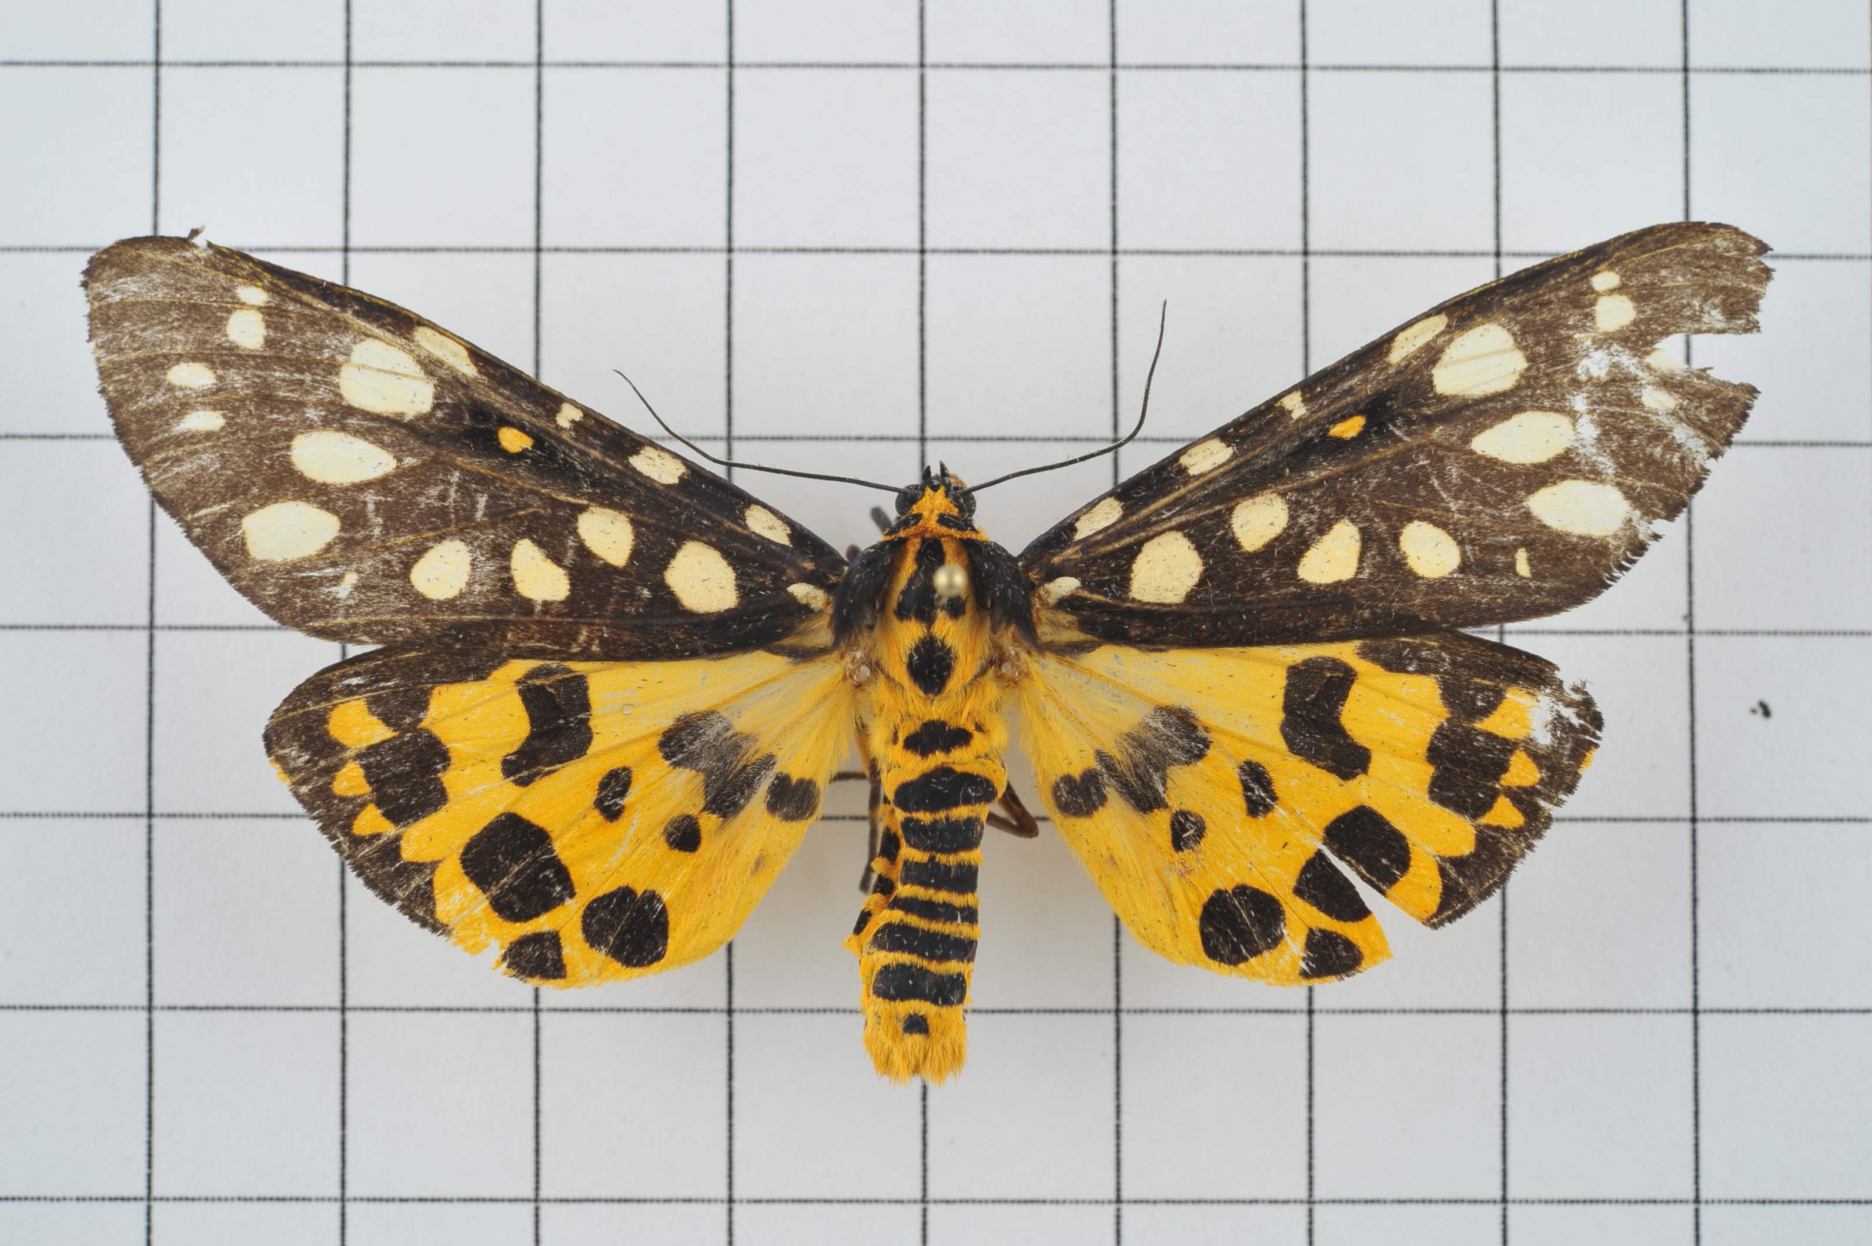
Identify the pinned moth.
Aglaomorpha histrio formosana
